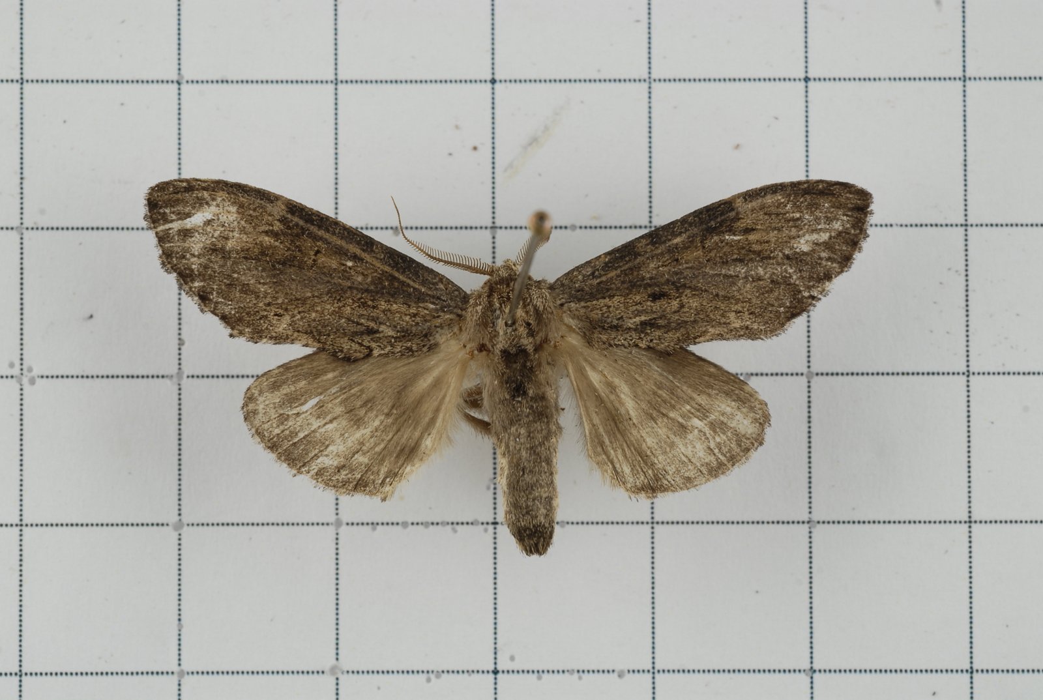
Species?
Allodontoides tenebrosa
